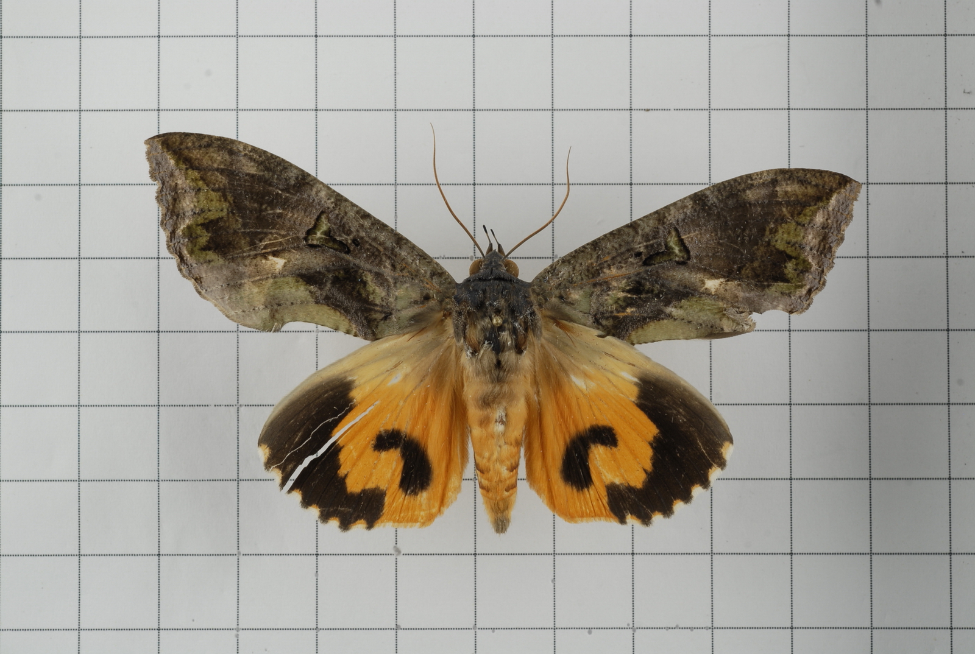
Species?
Eudocima phalonia
